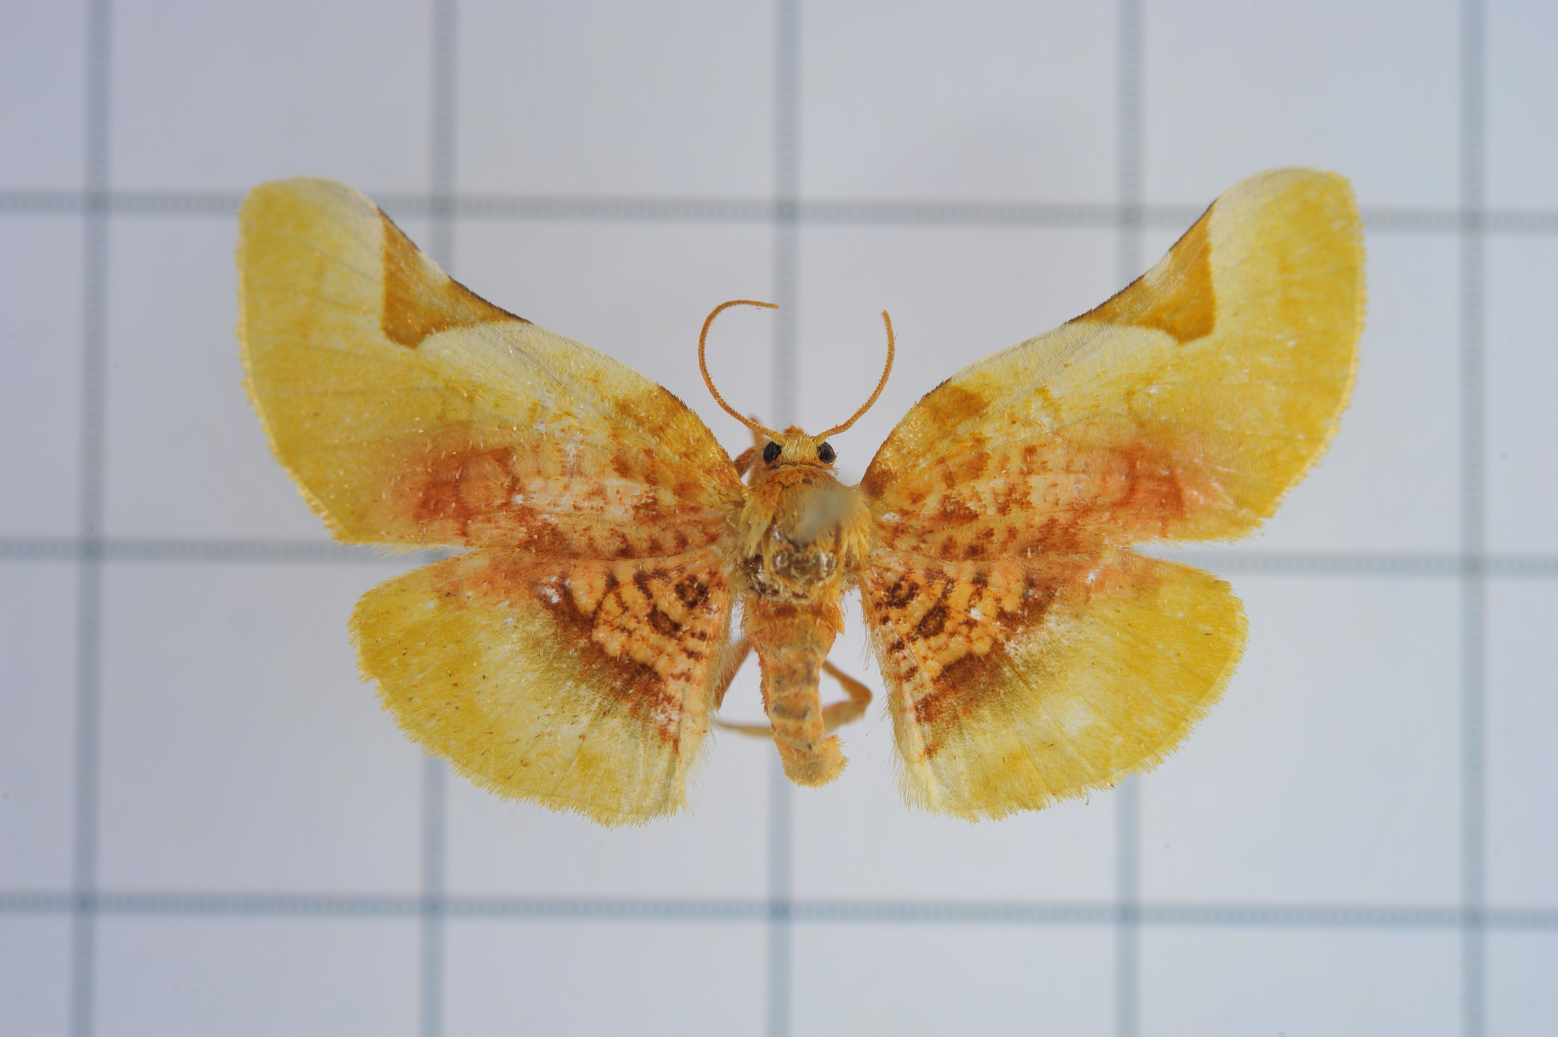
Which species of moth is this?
Pyrinioides sinuosus
